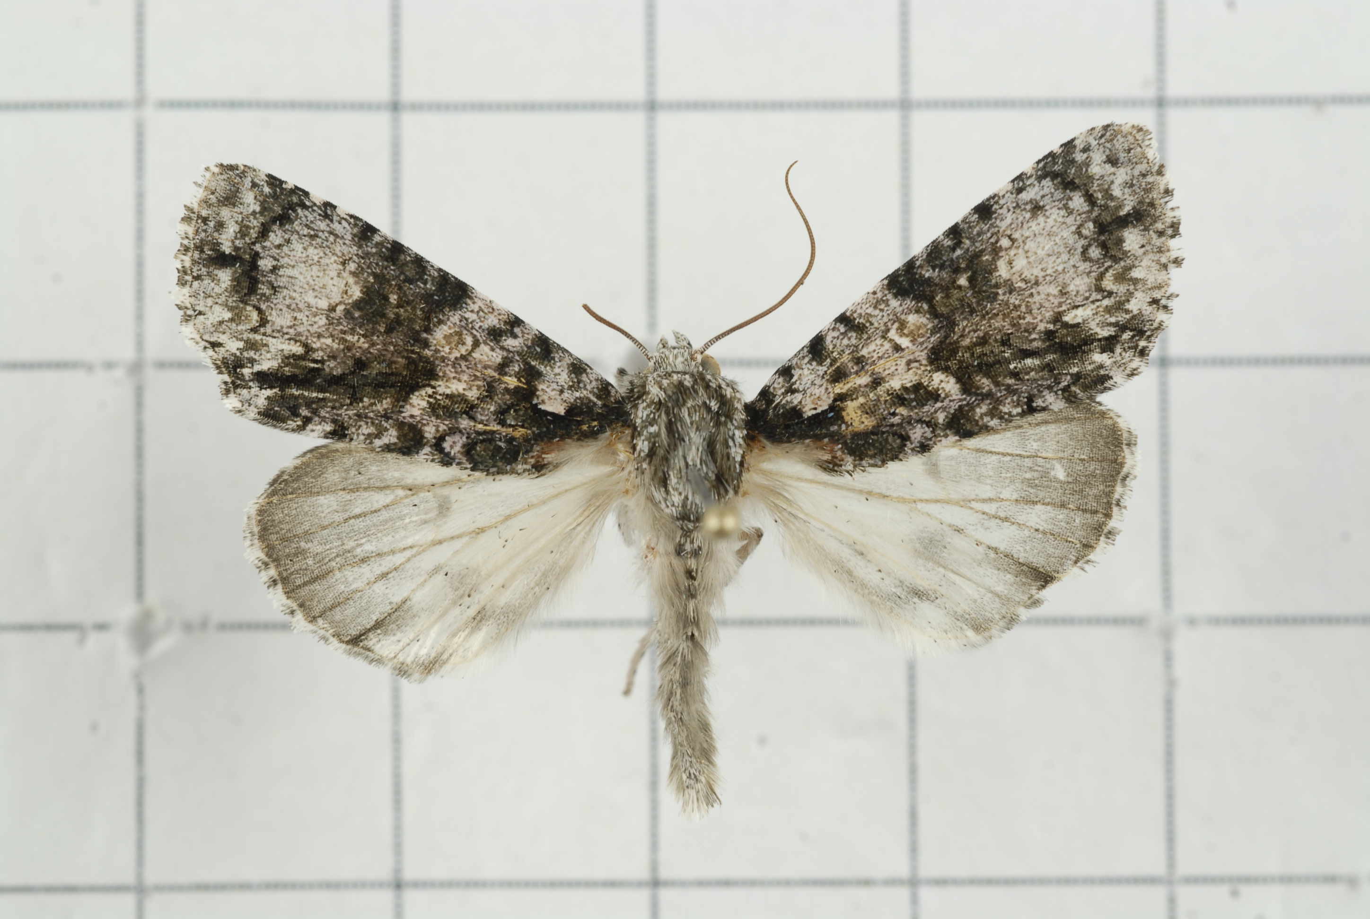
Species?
Harmandicrania harmandi
